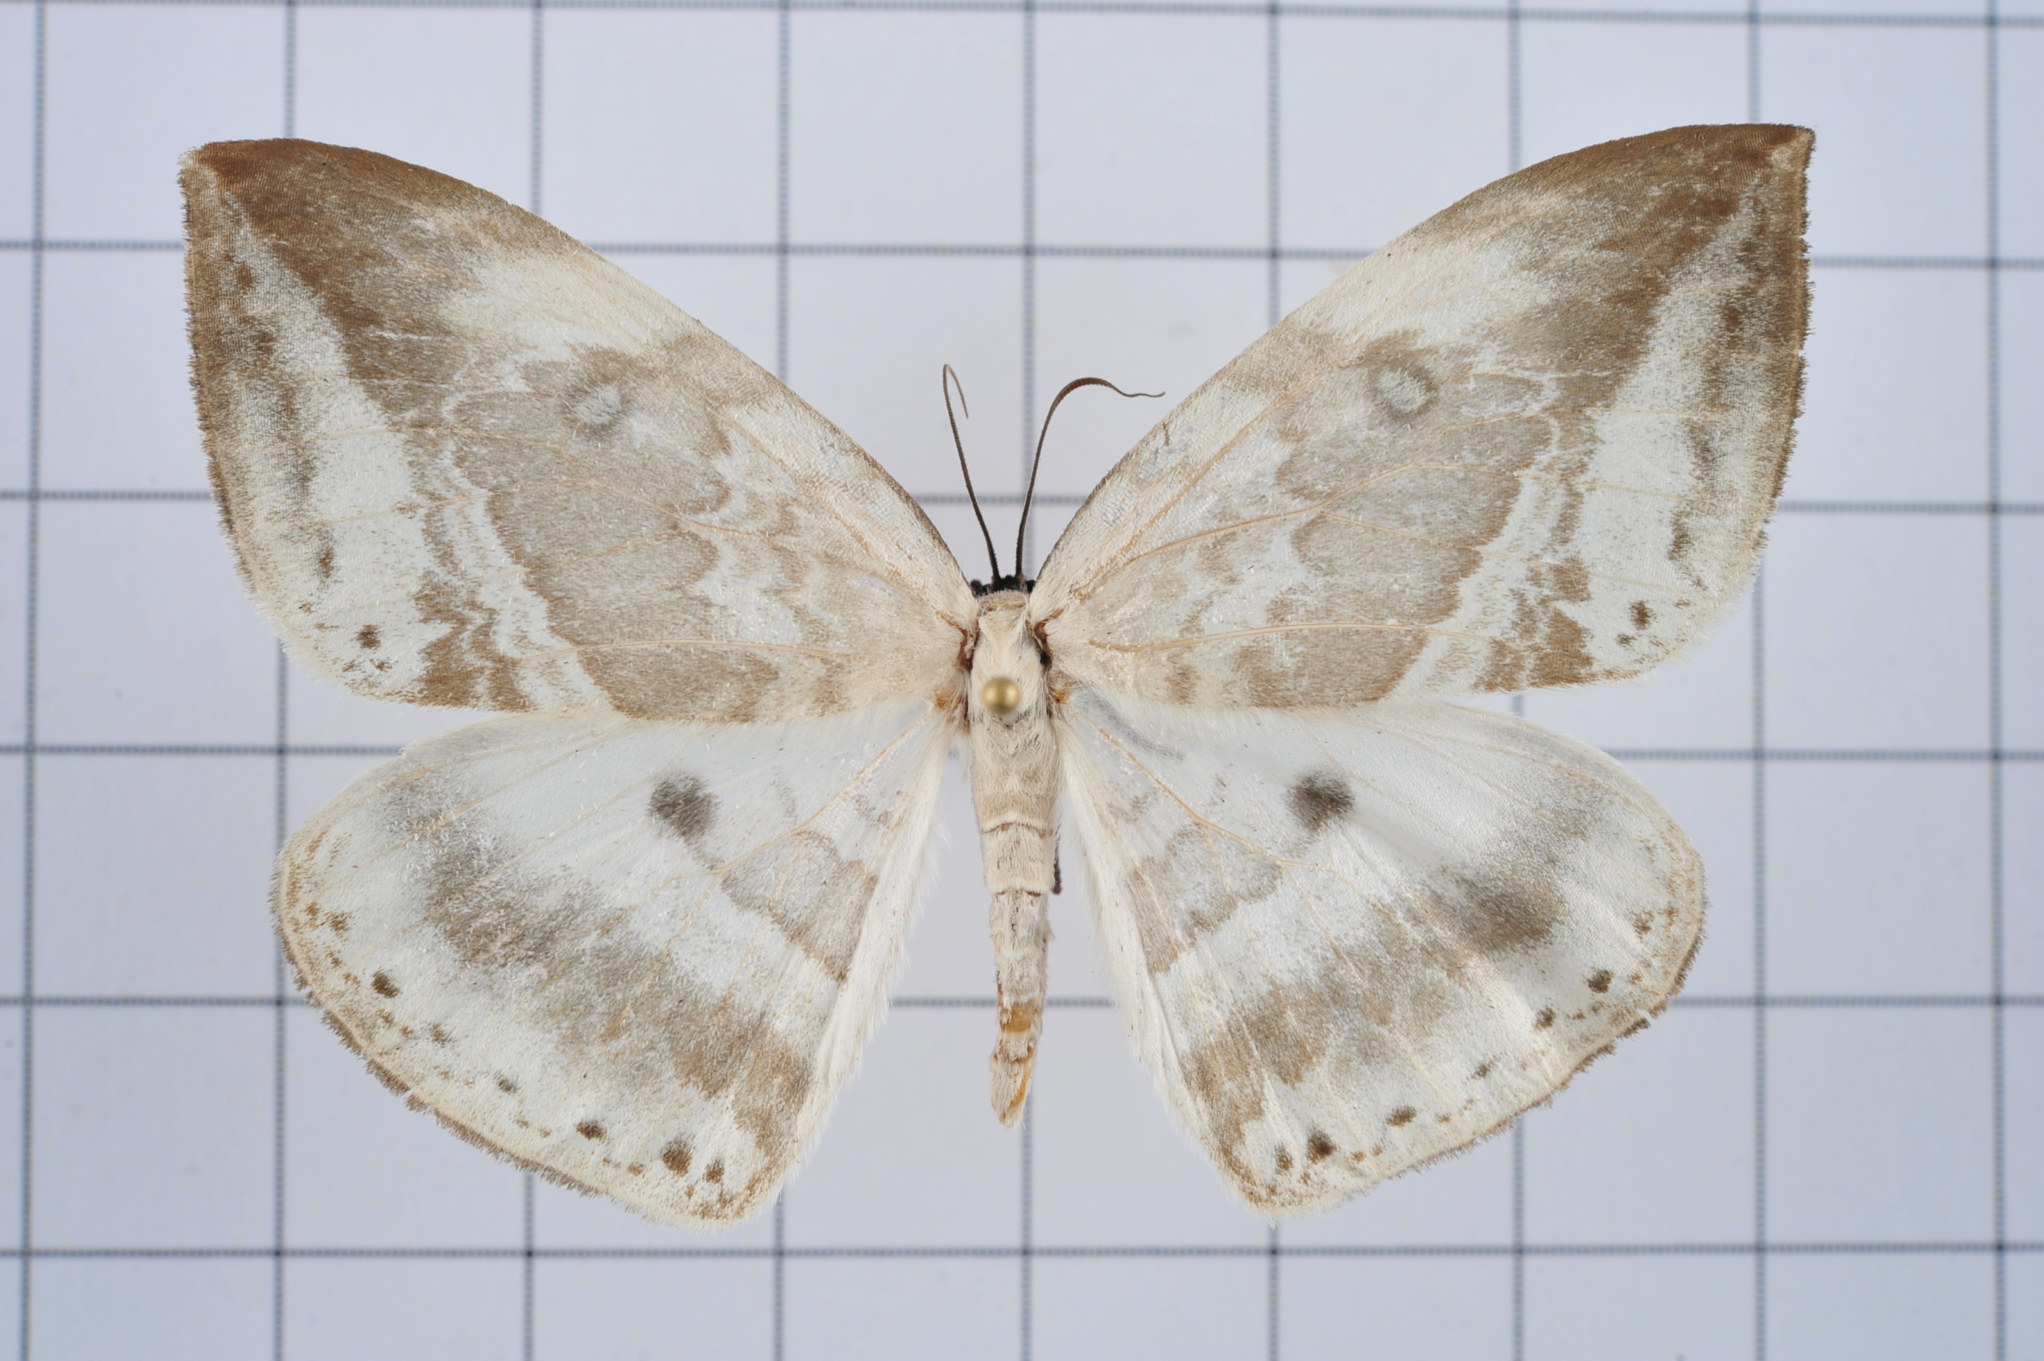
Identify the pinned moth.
Cyclidia substigmaria substigmaria
